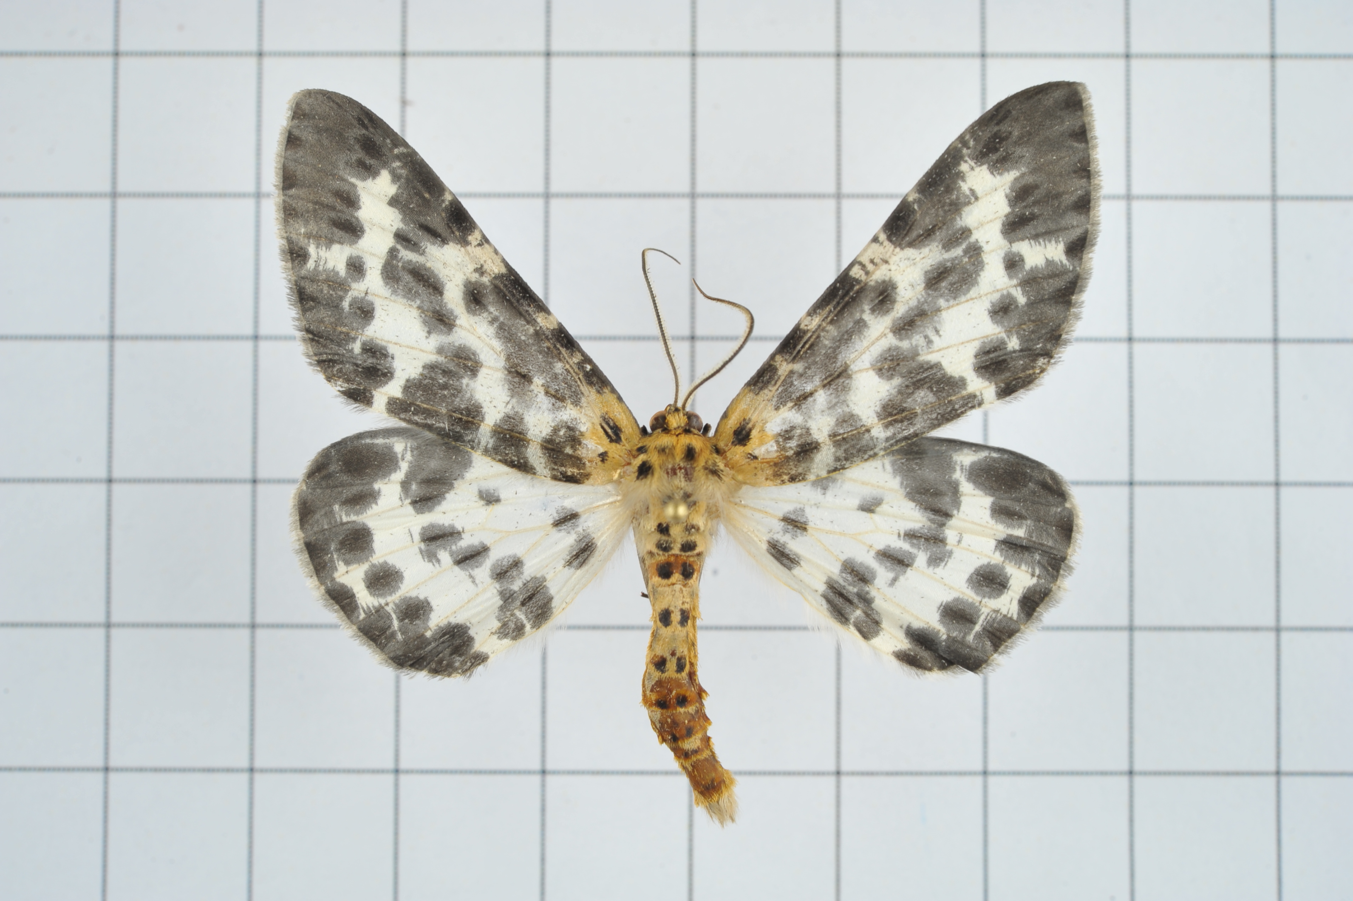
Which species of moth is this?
Percnia luridaria nominoneura
